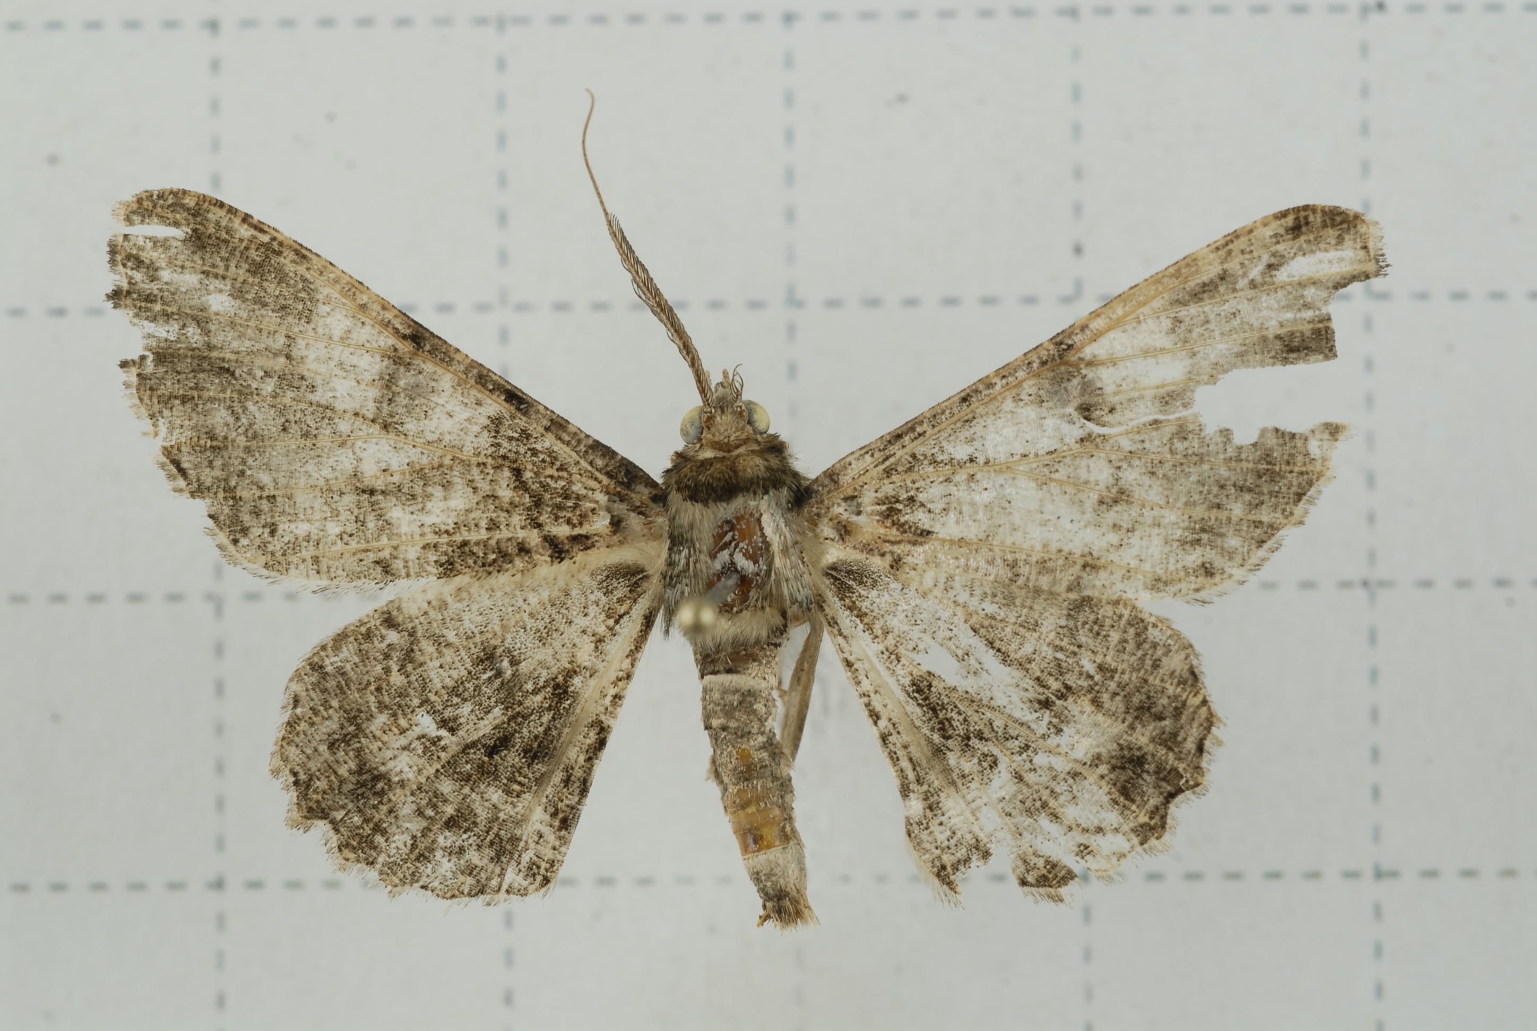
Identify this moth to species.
Cleora fraterna
